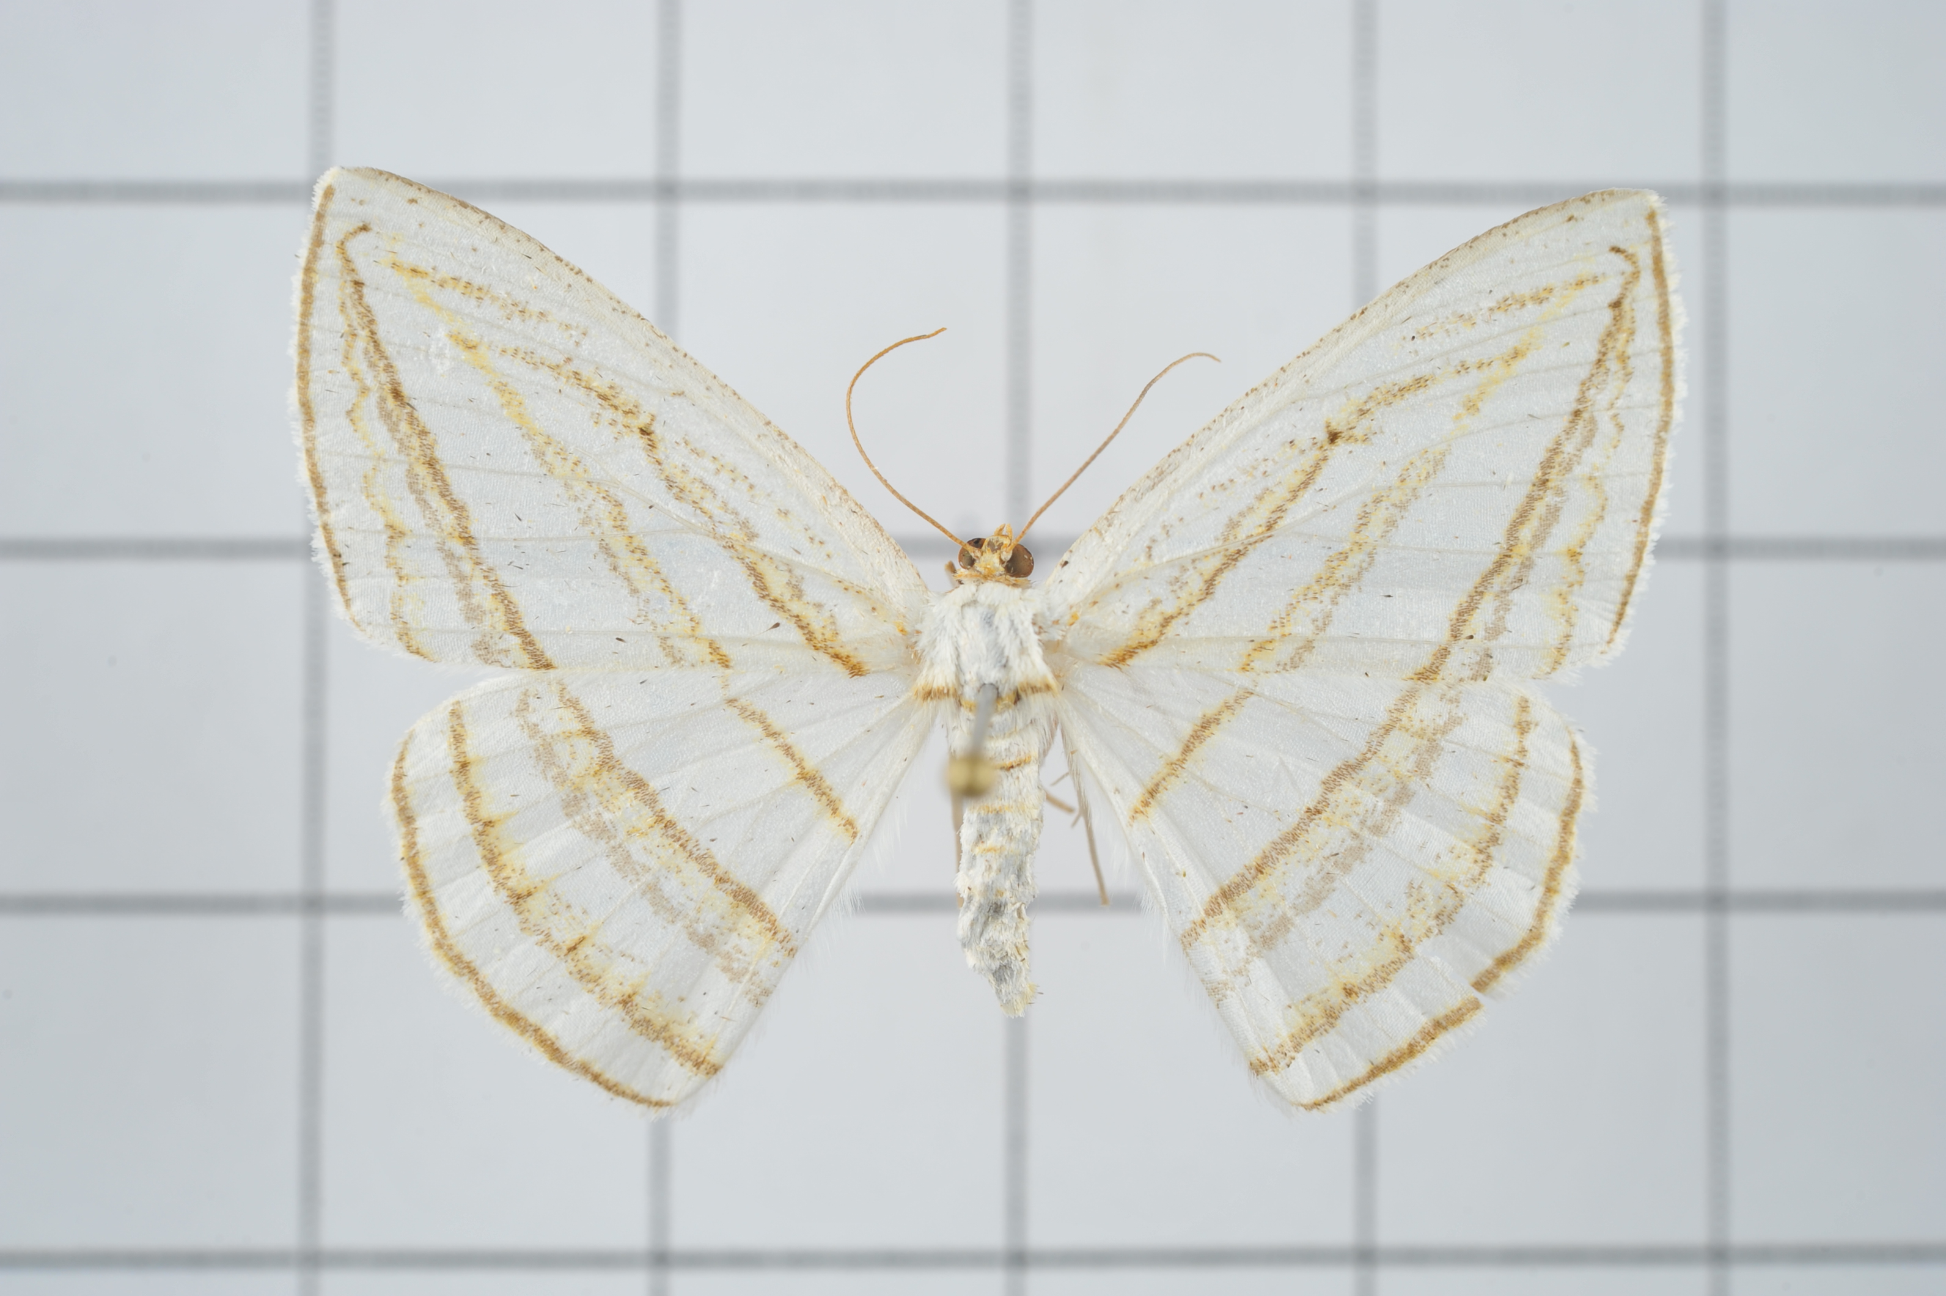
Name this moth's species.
Orthocabera sericea sericea
